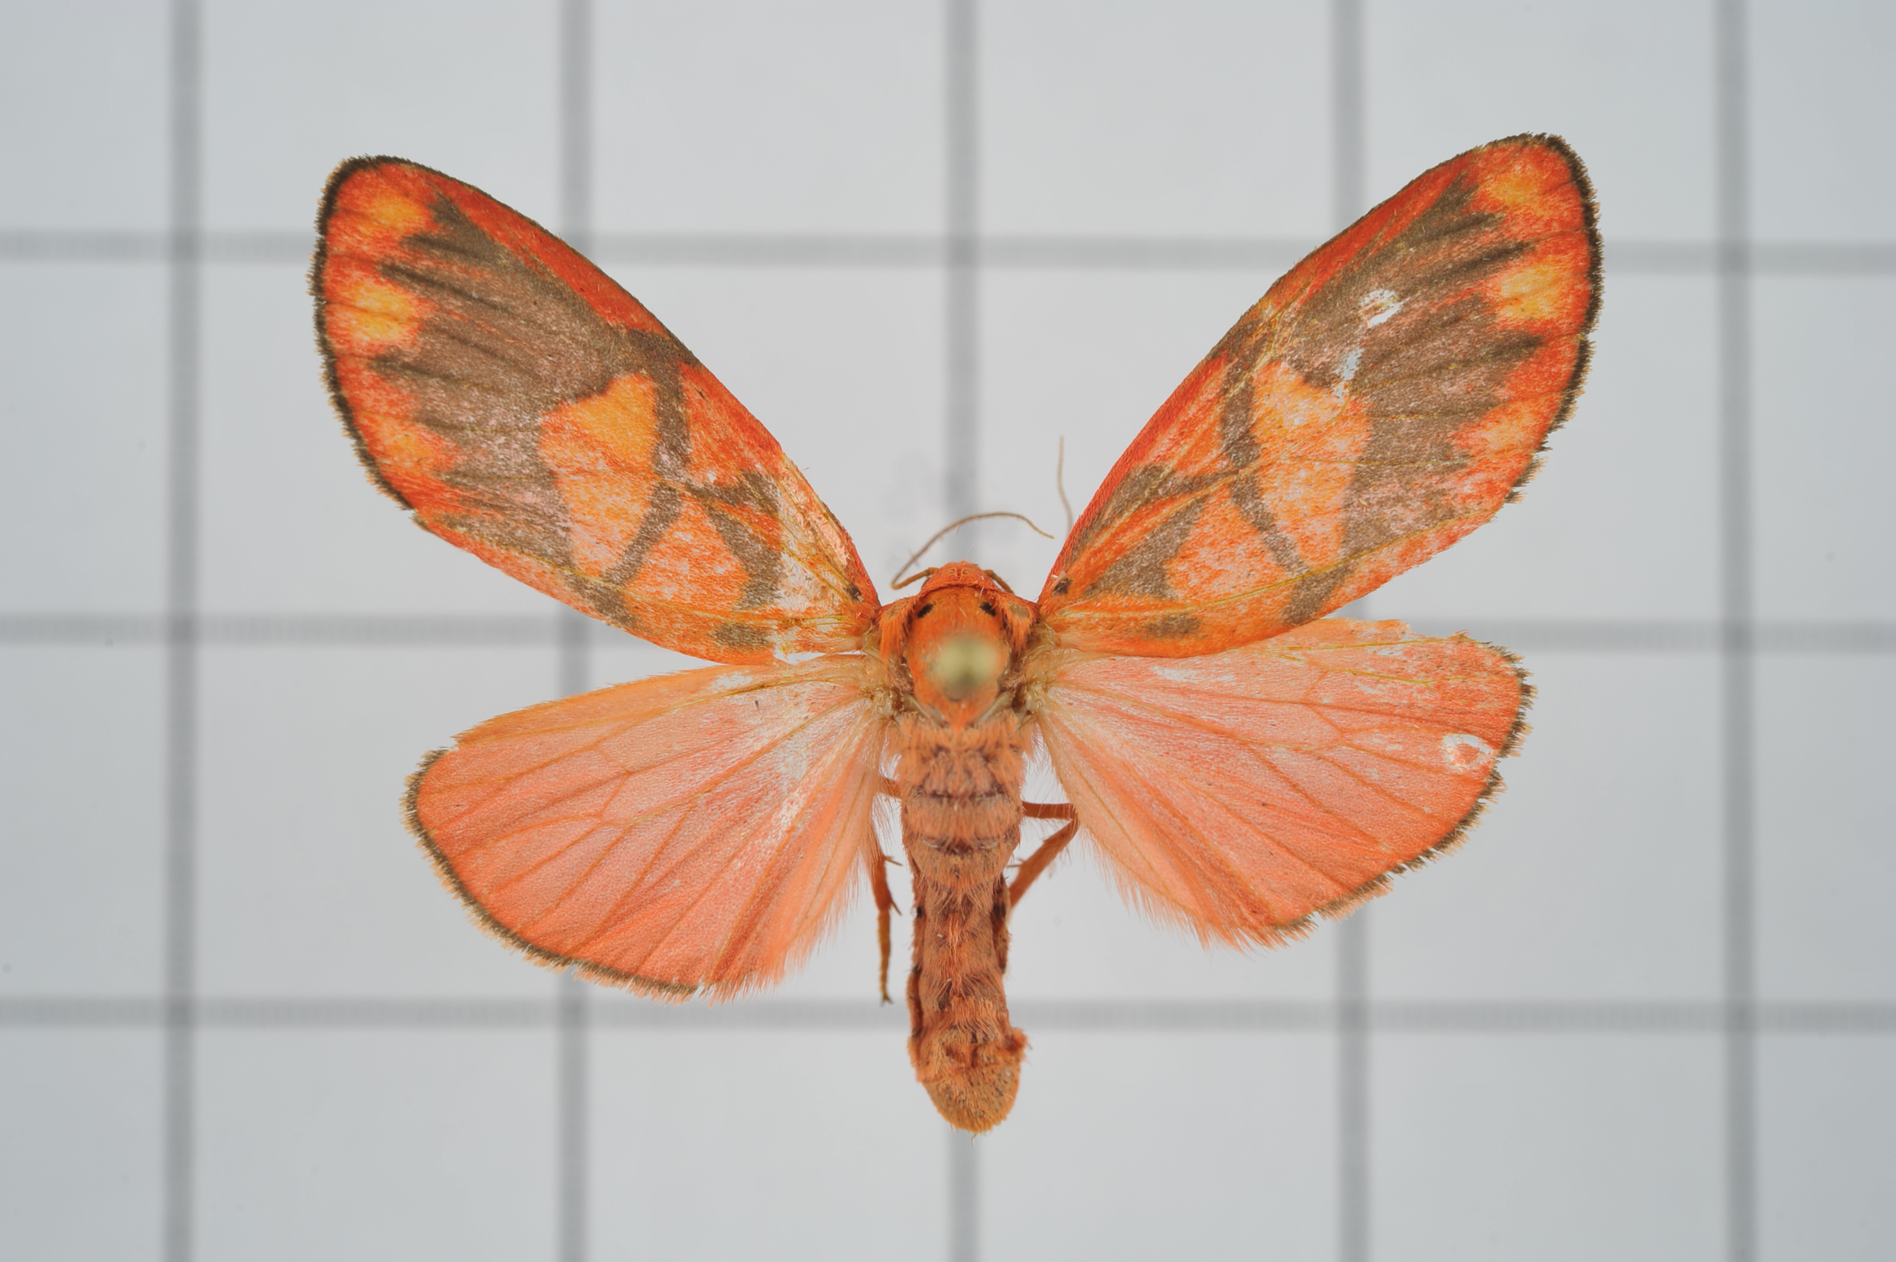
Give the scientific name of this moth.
Matsumursine horishanella
